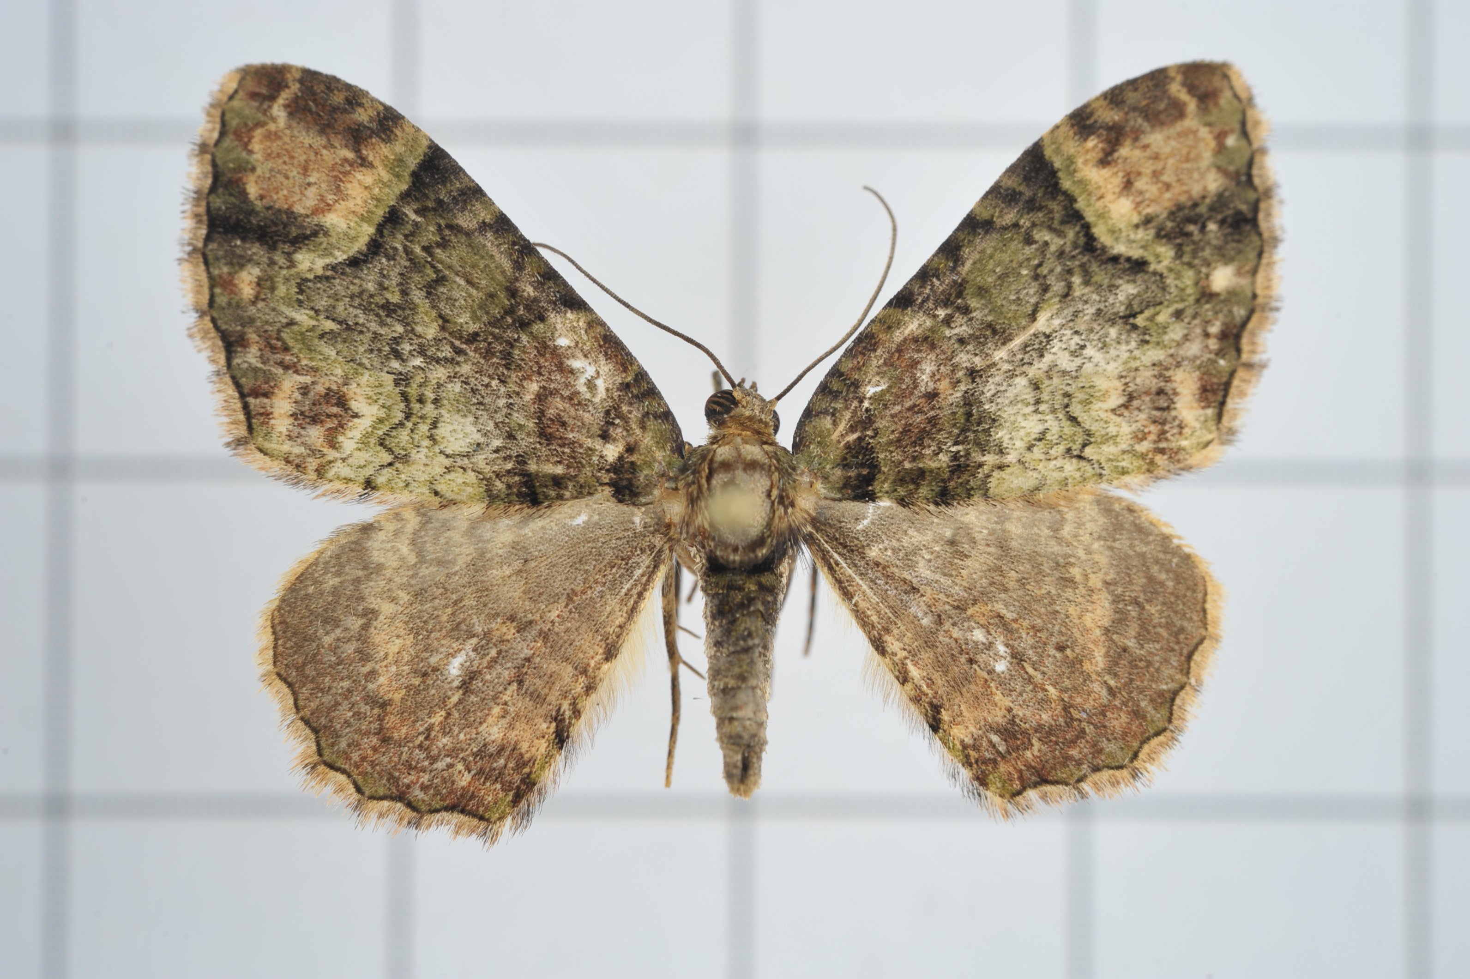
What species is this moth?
Catarhoe obscura obscura
